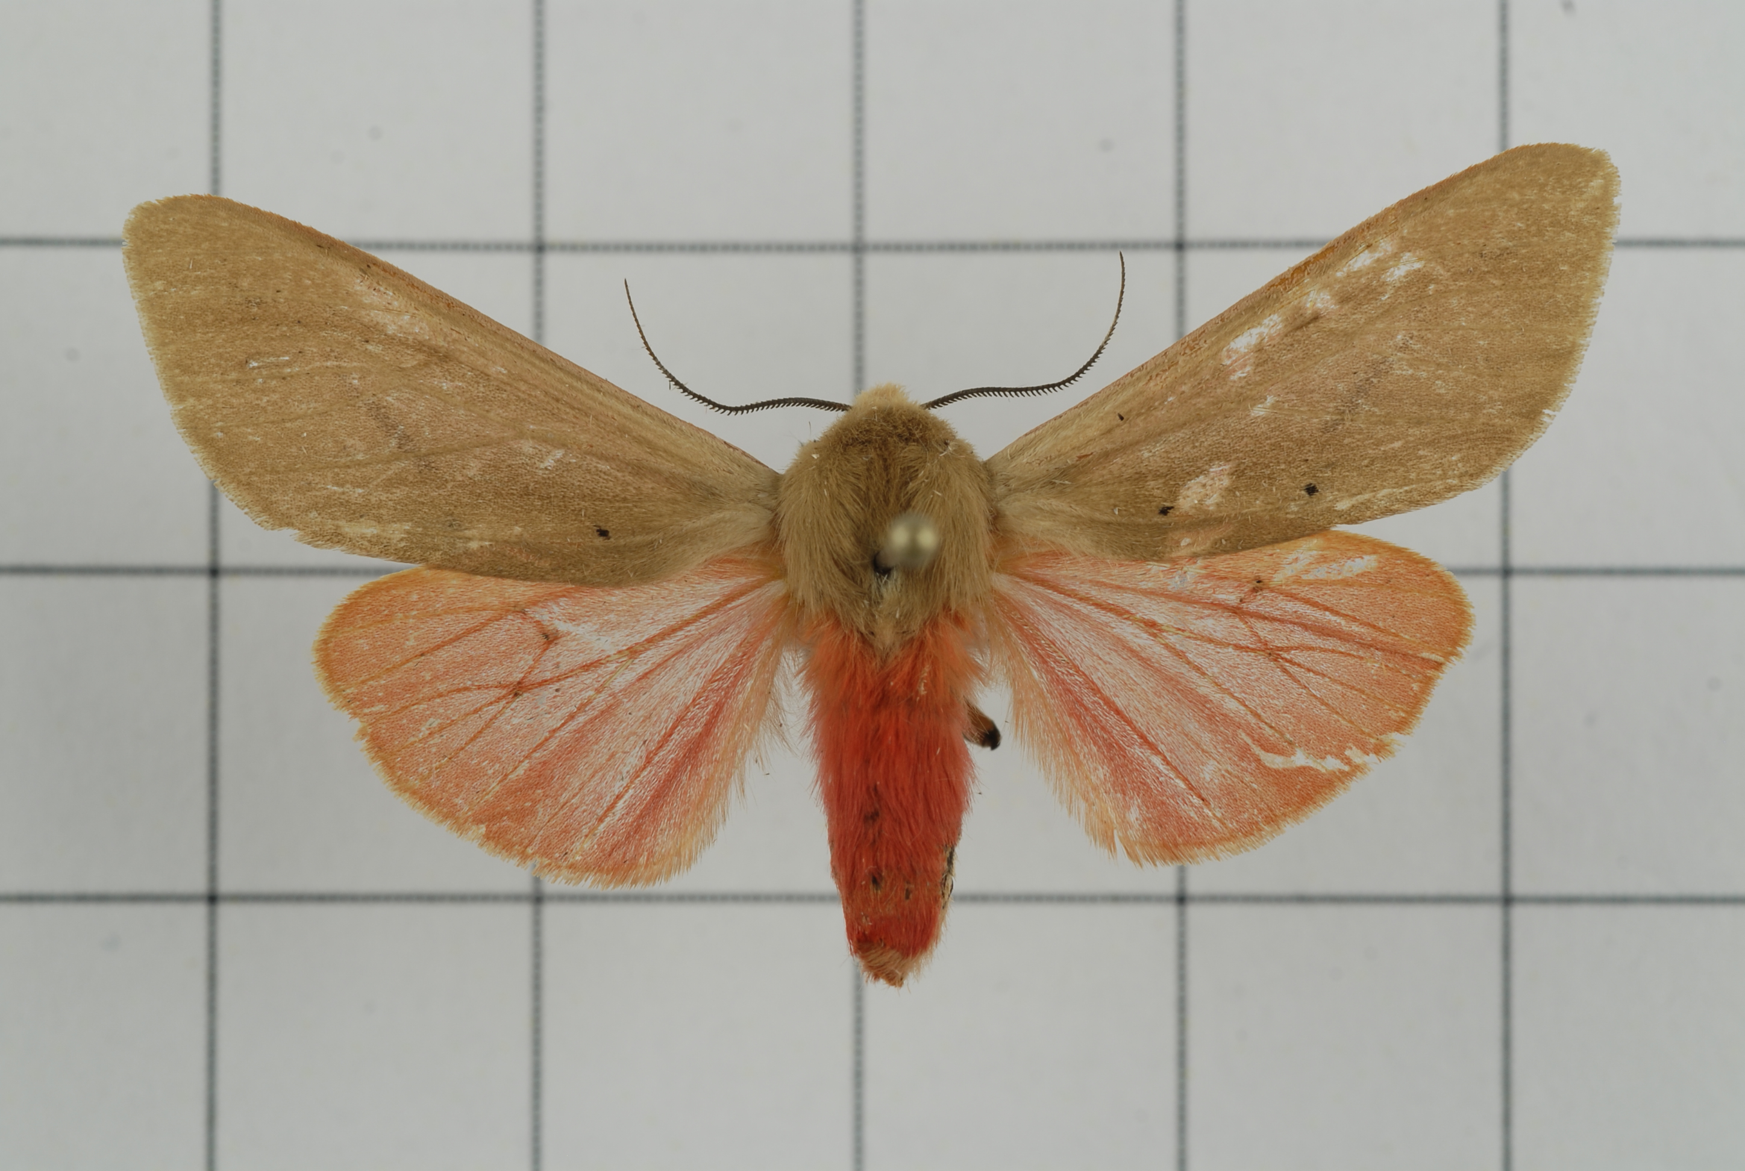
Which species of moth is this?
Spilarctia wilemani
